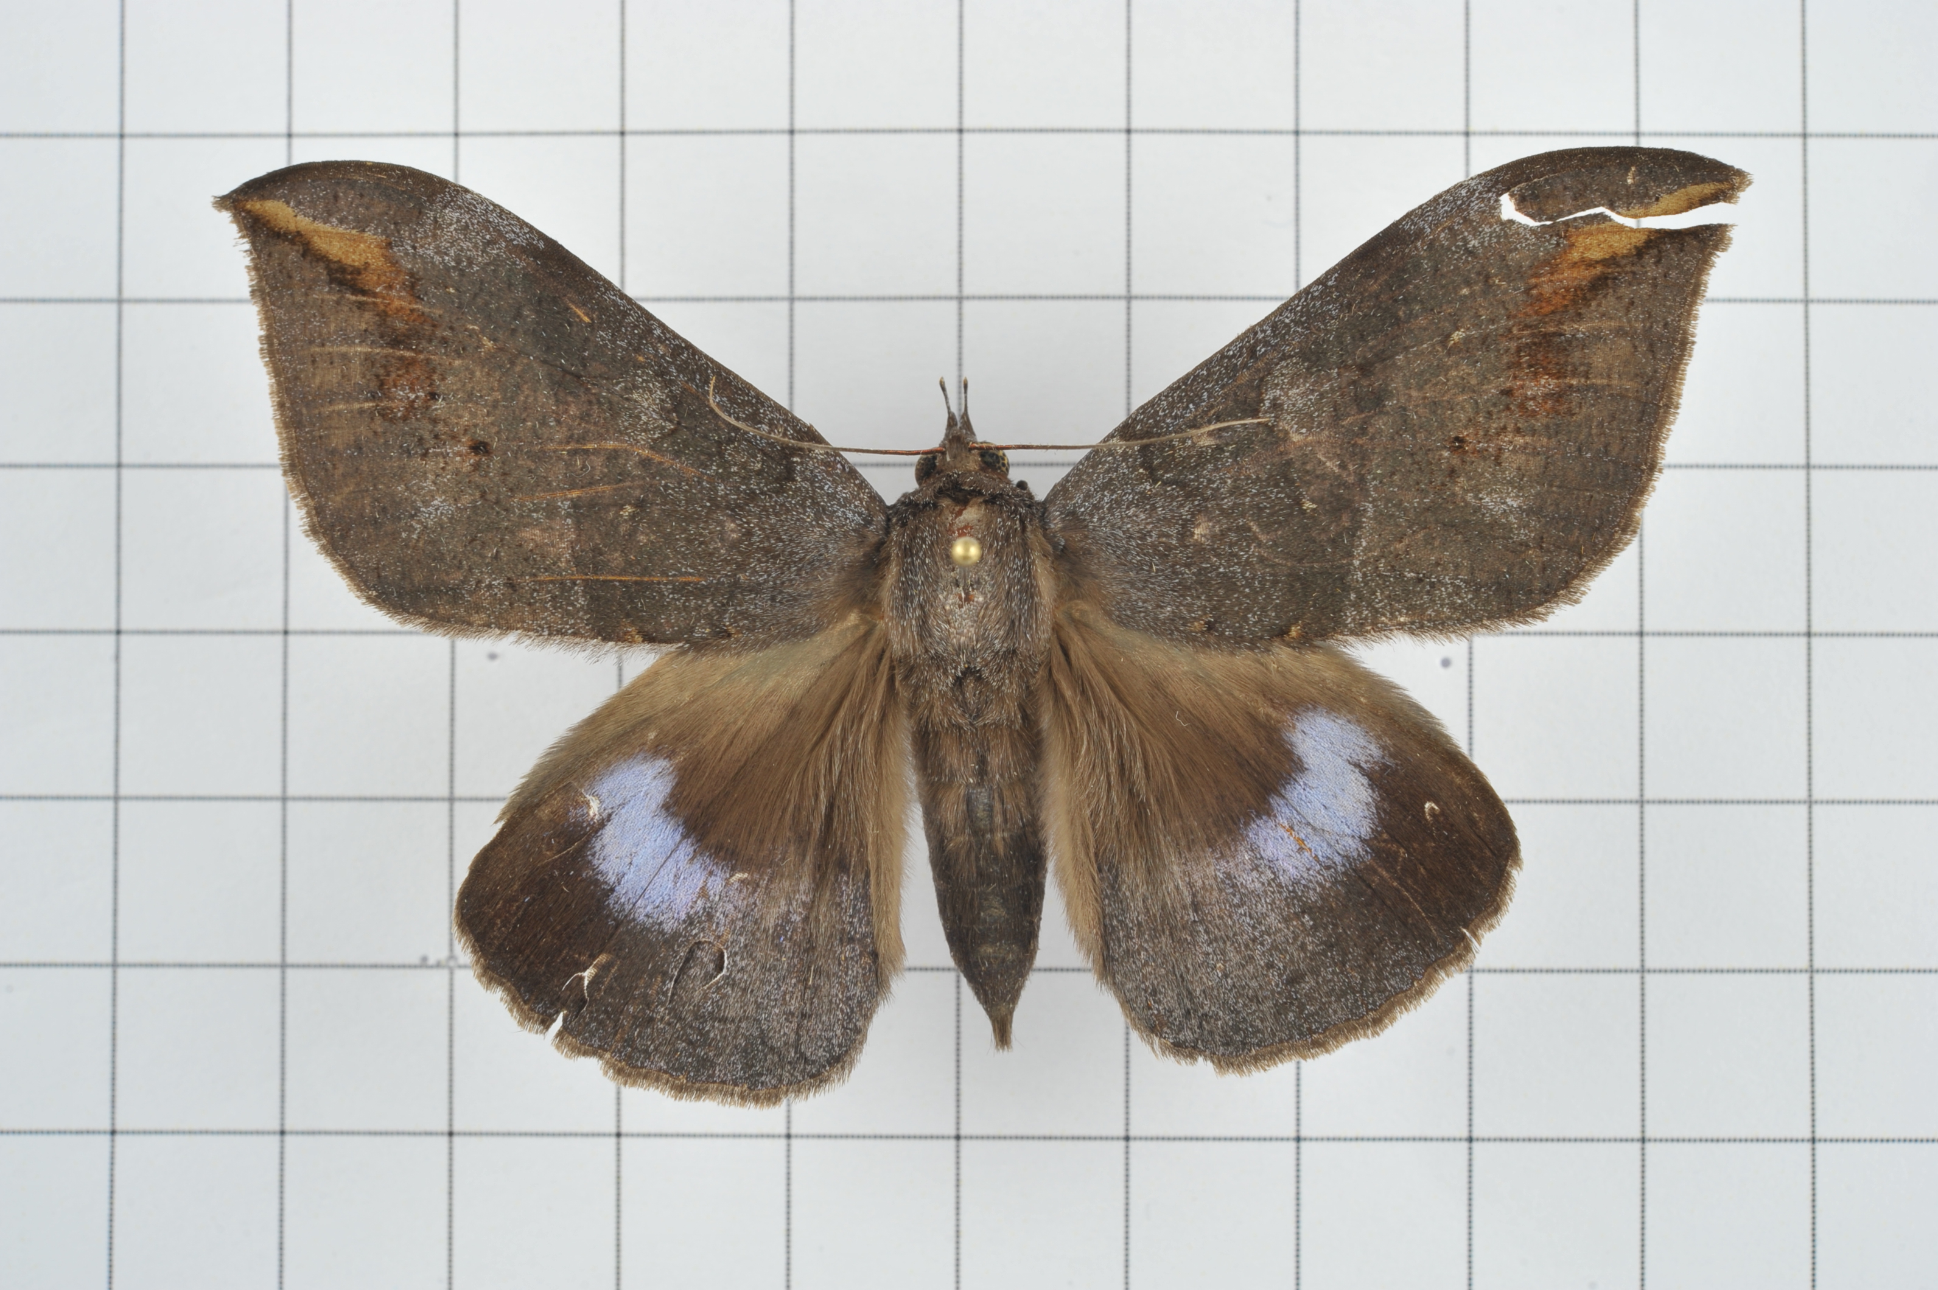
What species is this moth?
Ischyja ferrifracta
